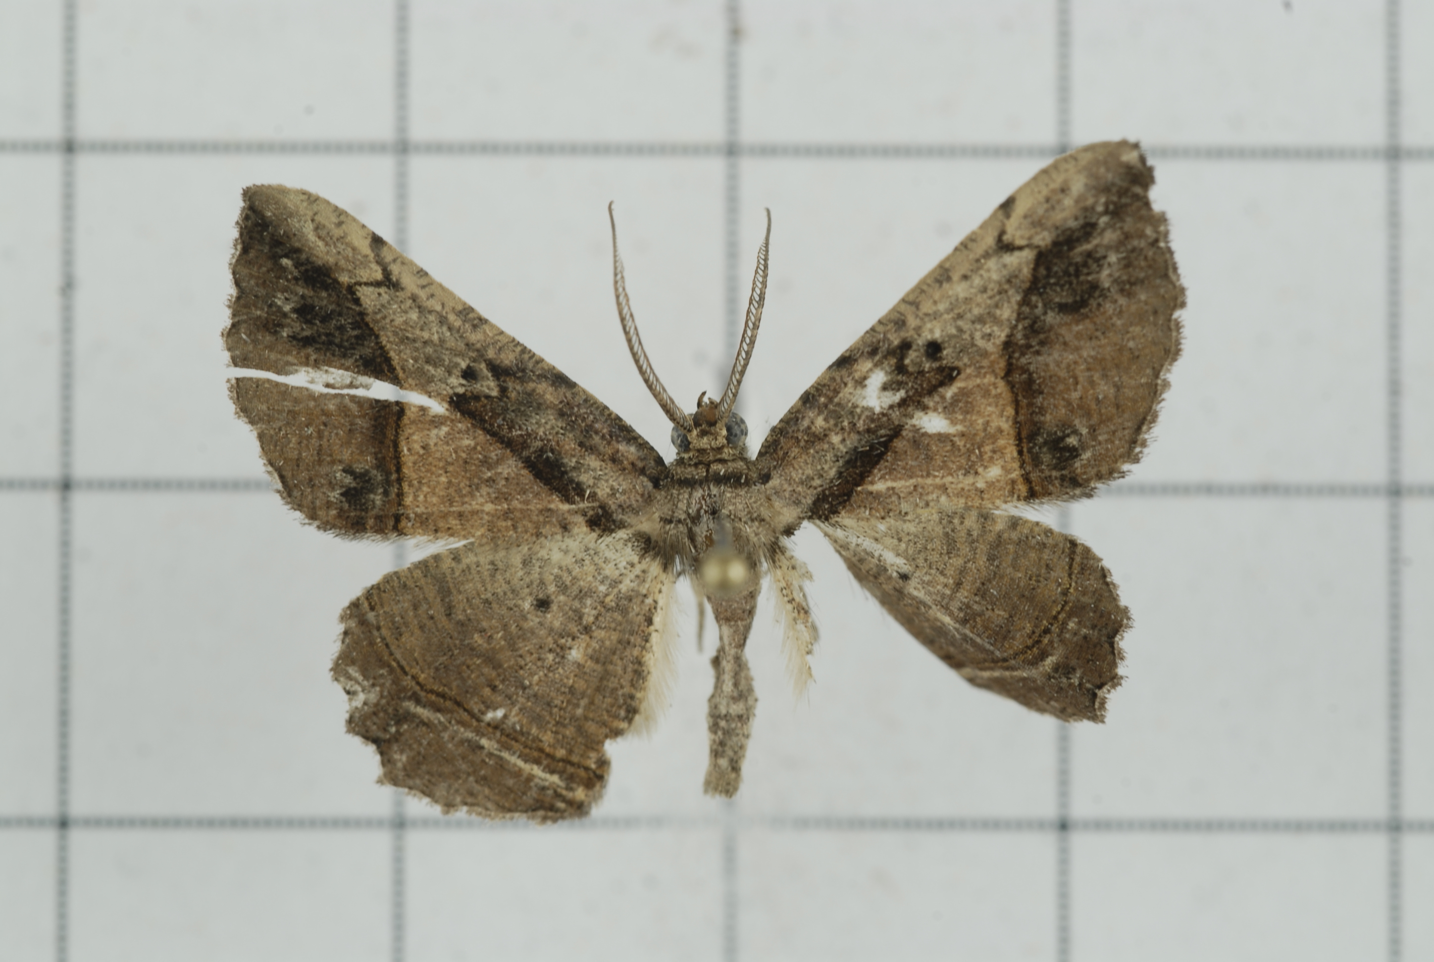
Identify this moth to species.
Menophra taiwana
